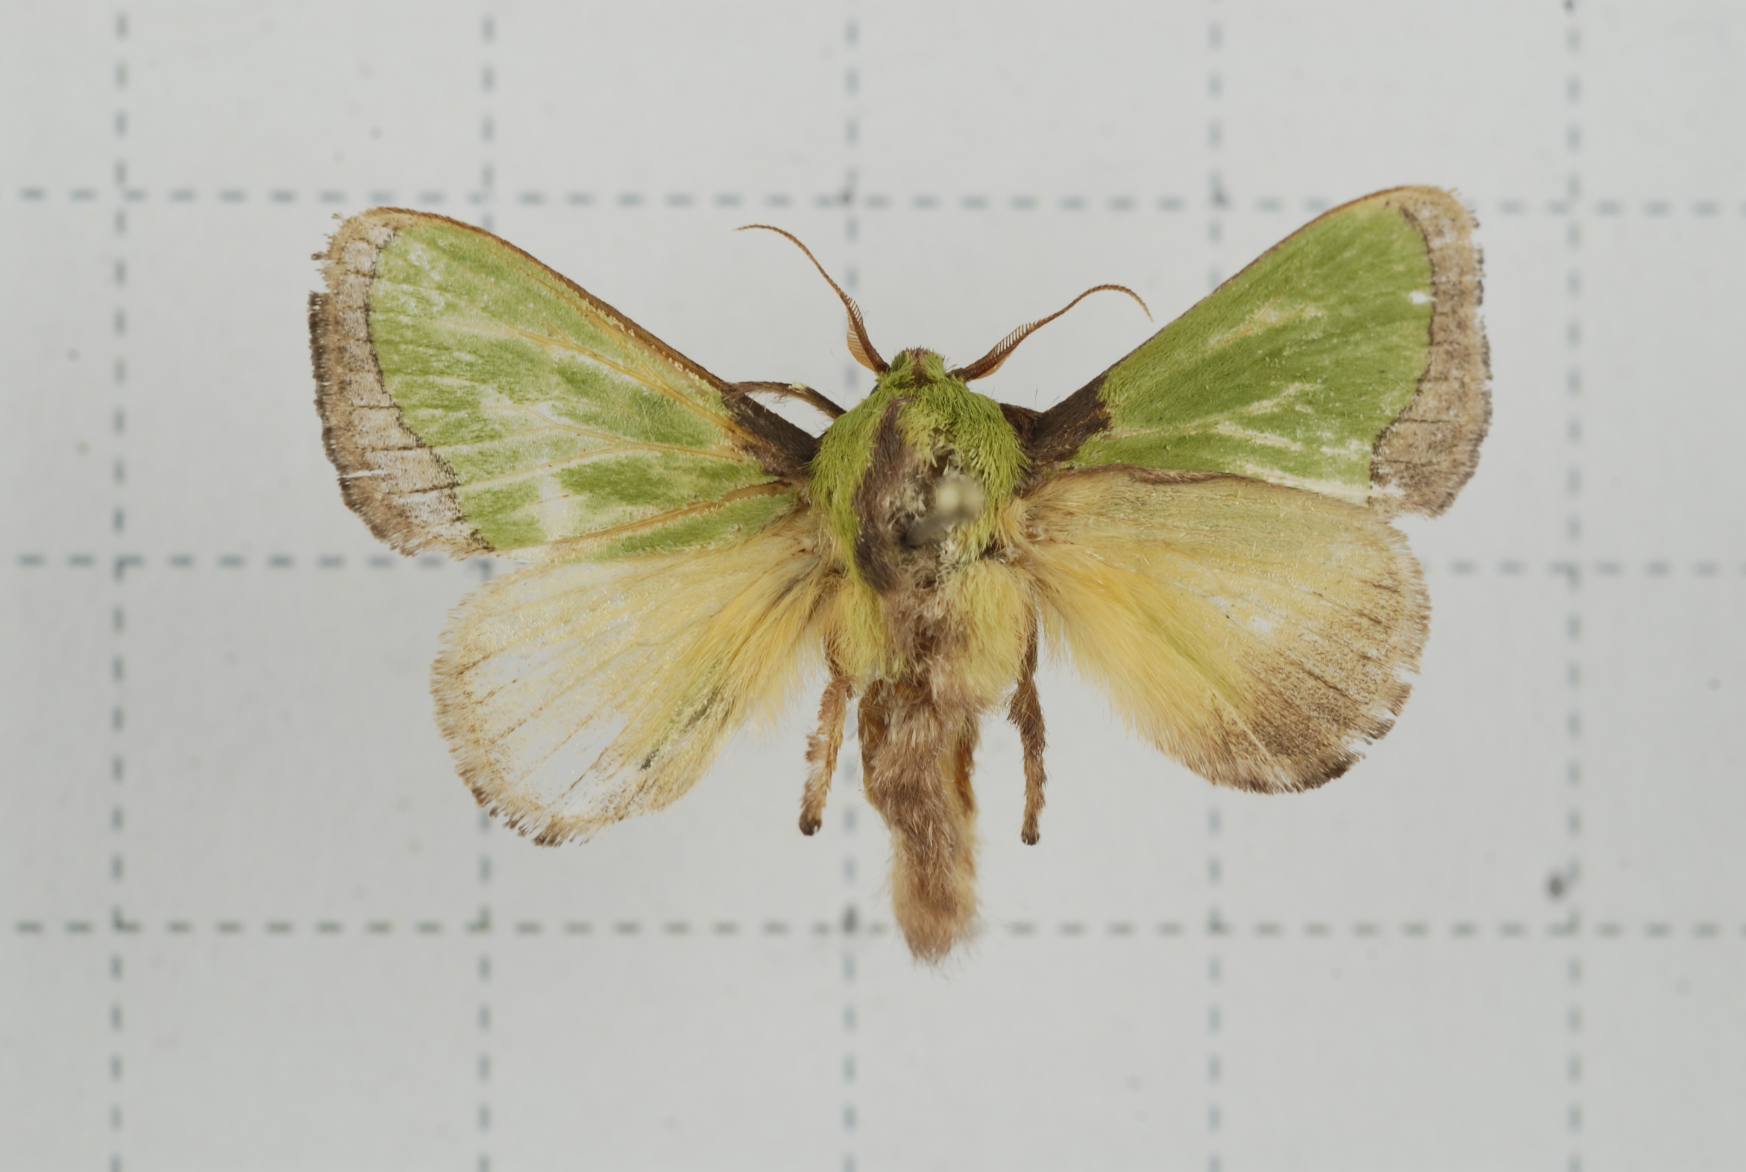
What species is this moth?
Parasa shirakii
